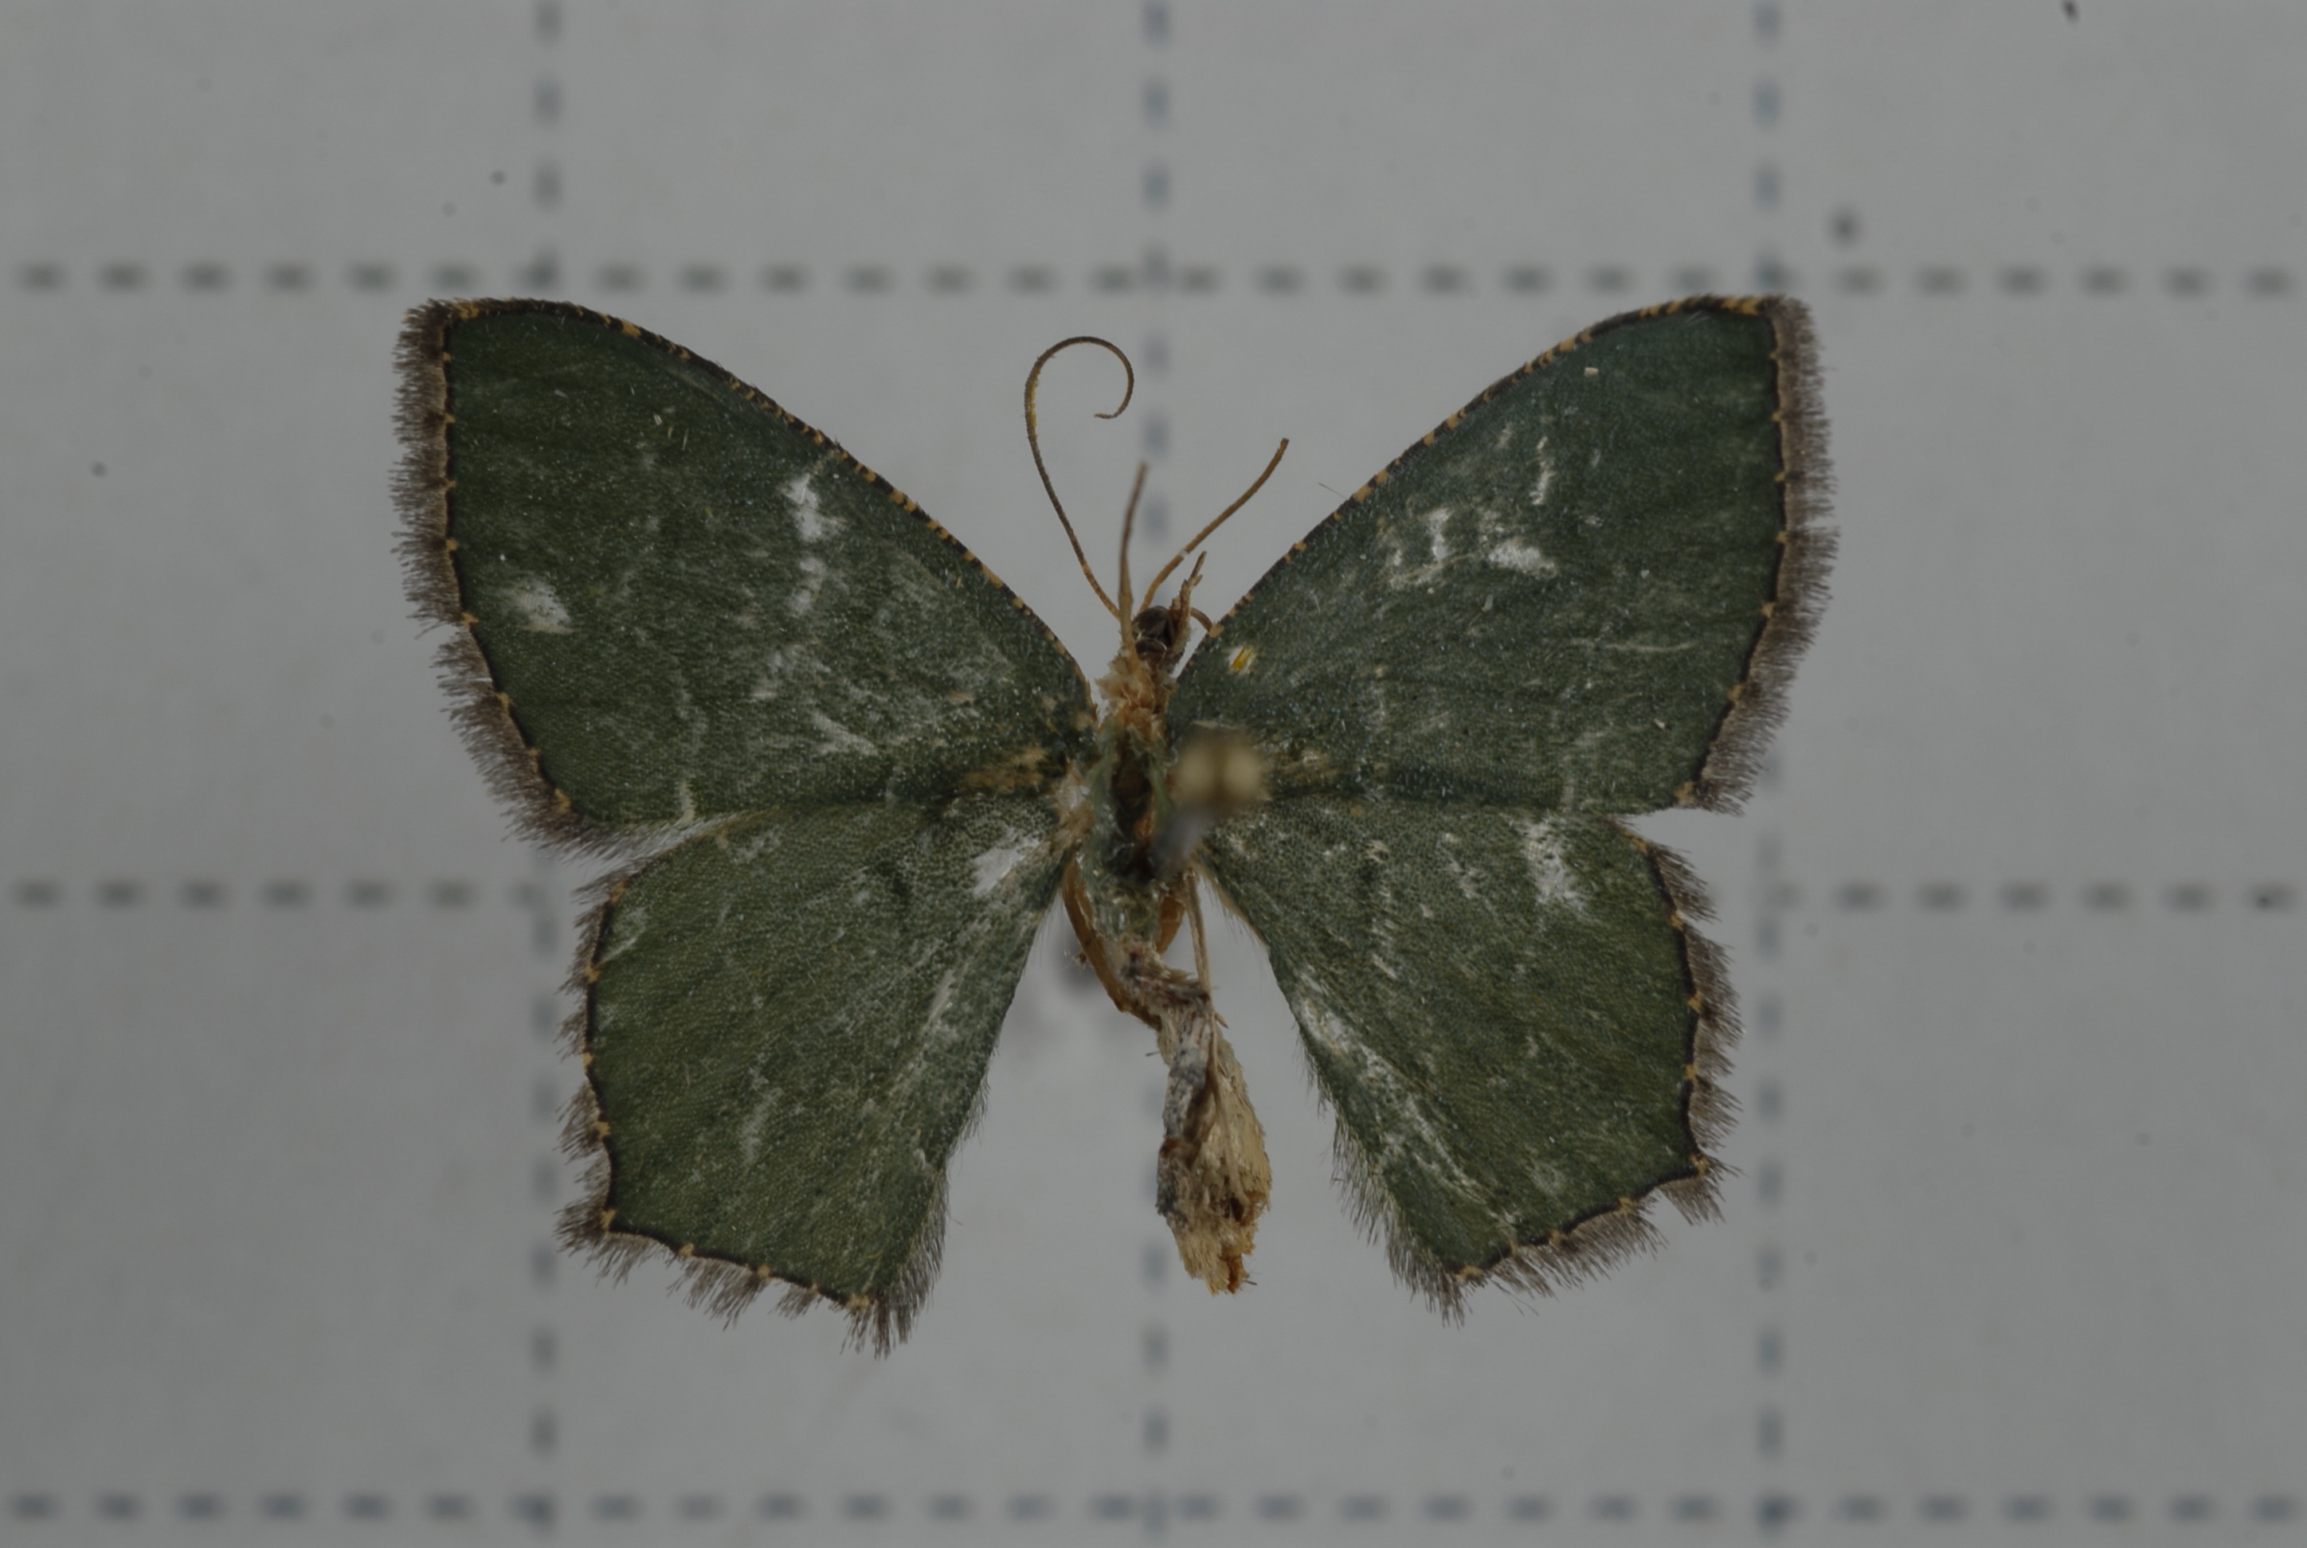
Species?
Hemithea tritonaria
